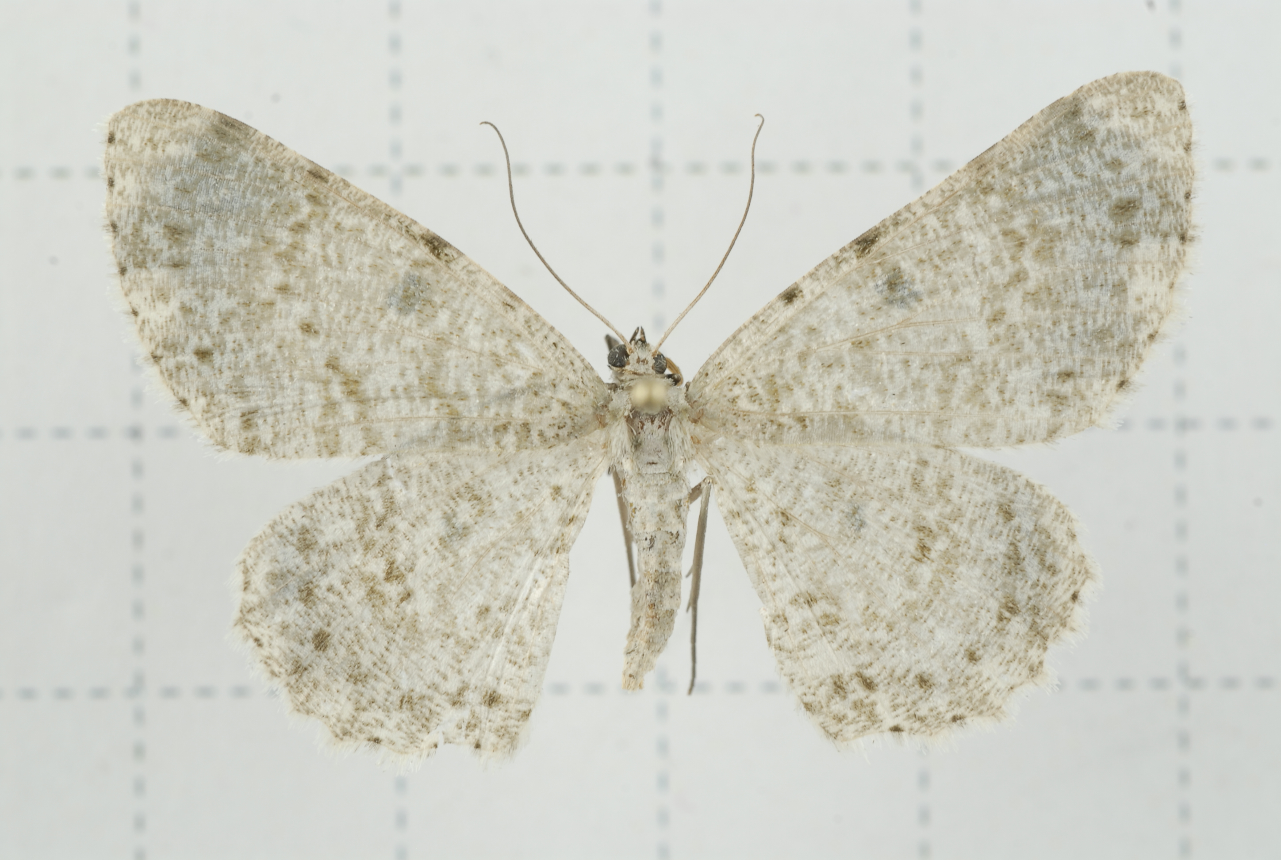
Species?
Catoria sublavaria
